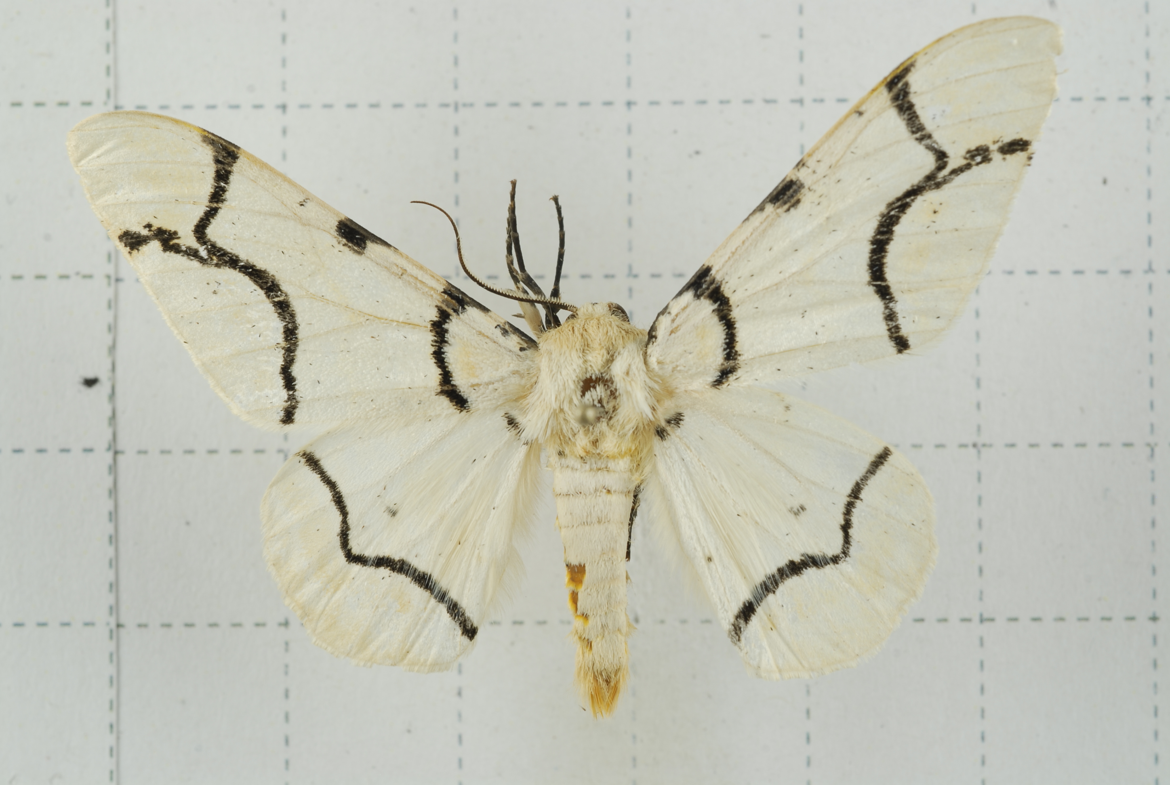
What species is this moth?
Biston perclara
